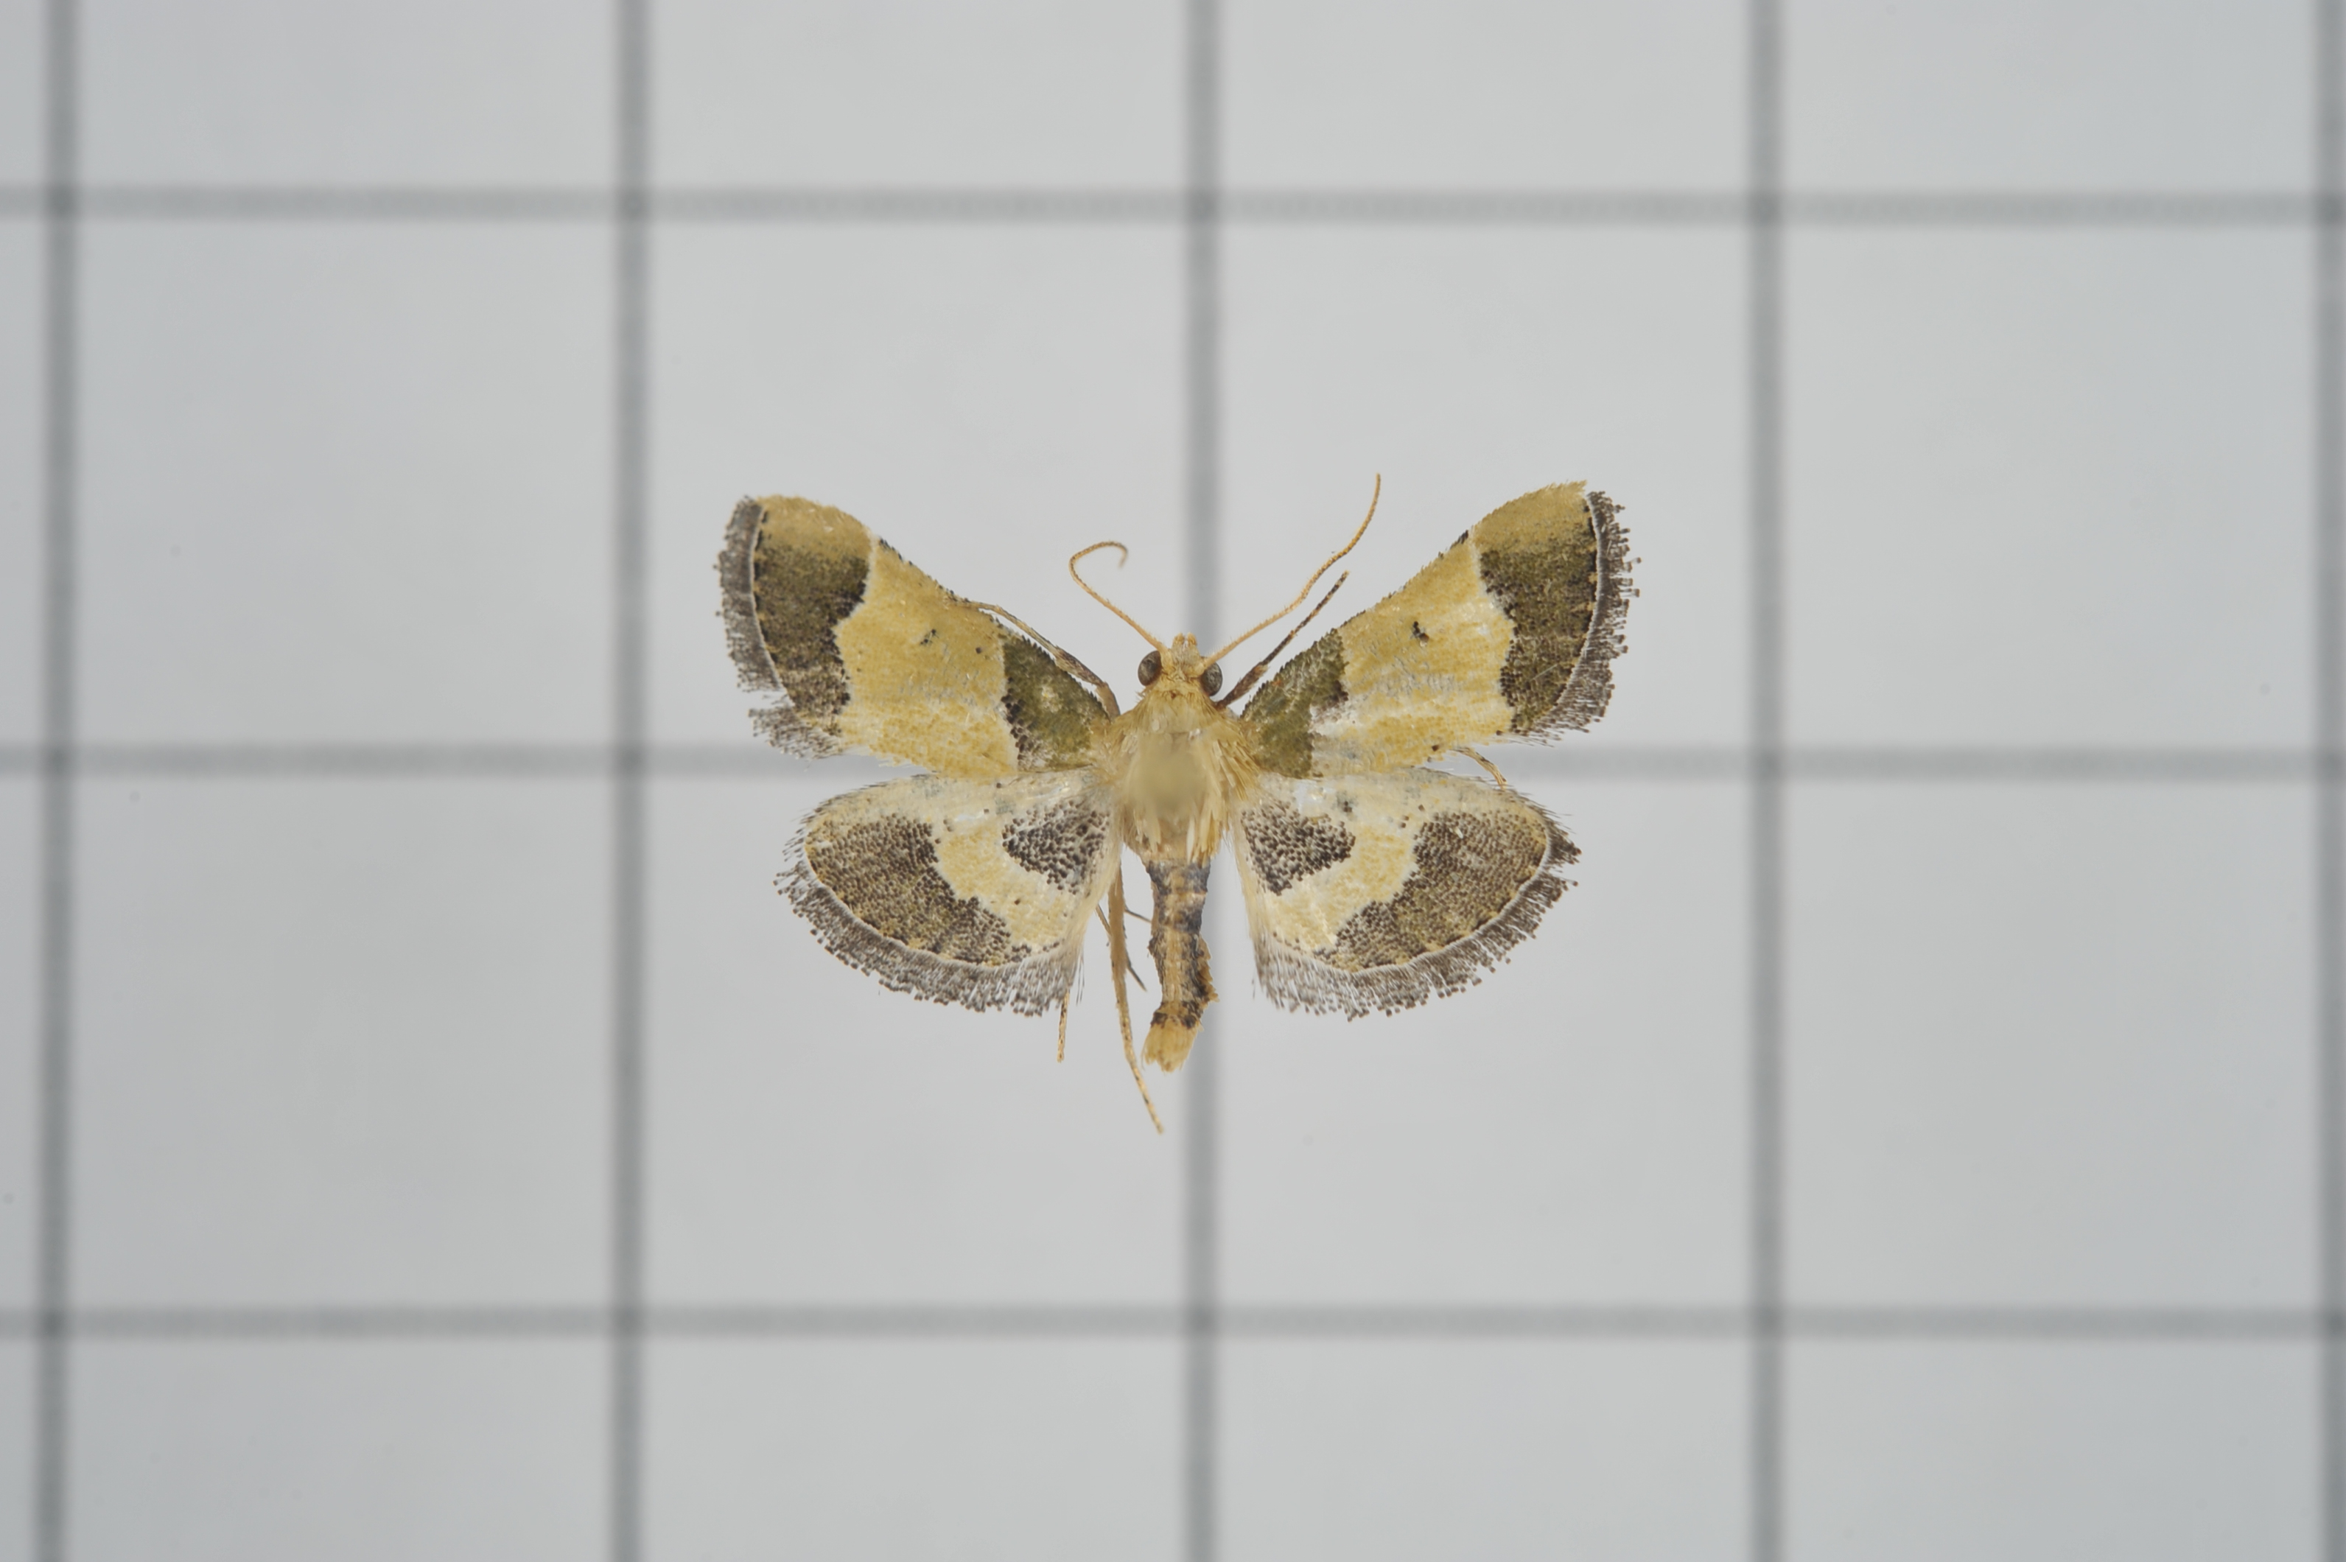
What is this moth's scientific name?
Pyralis centralis
